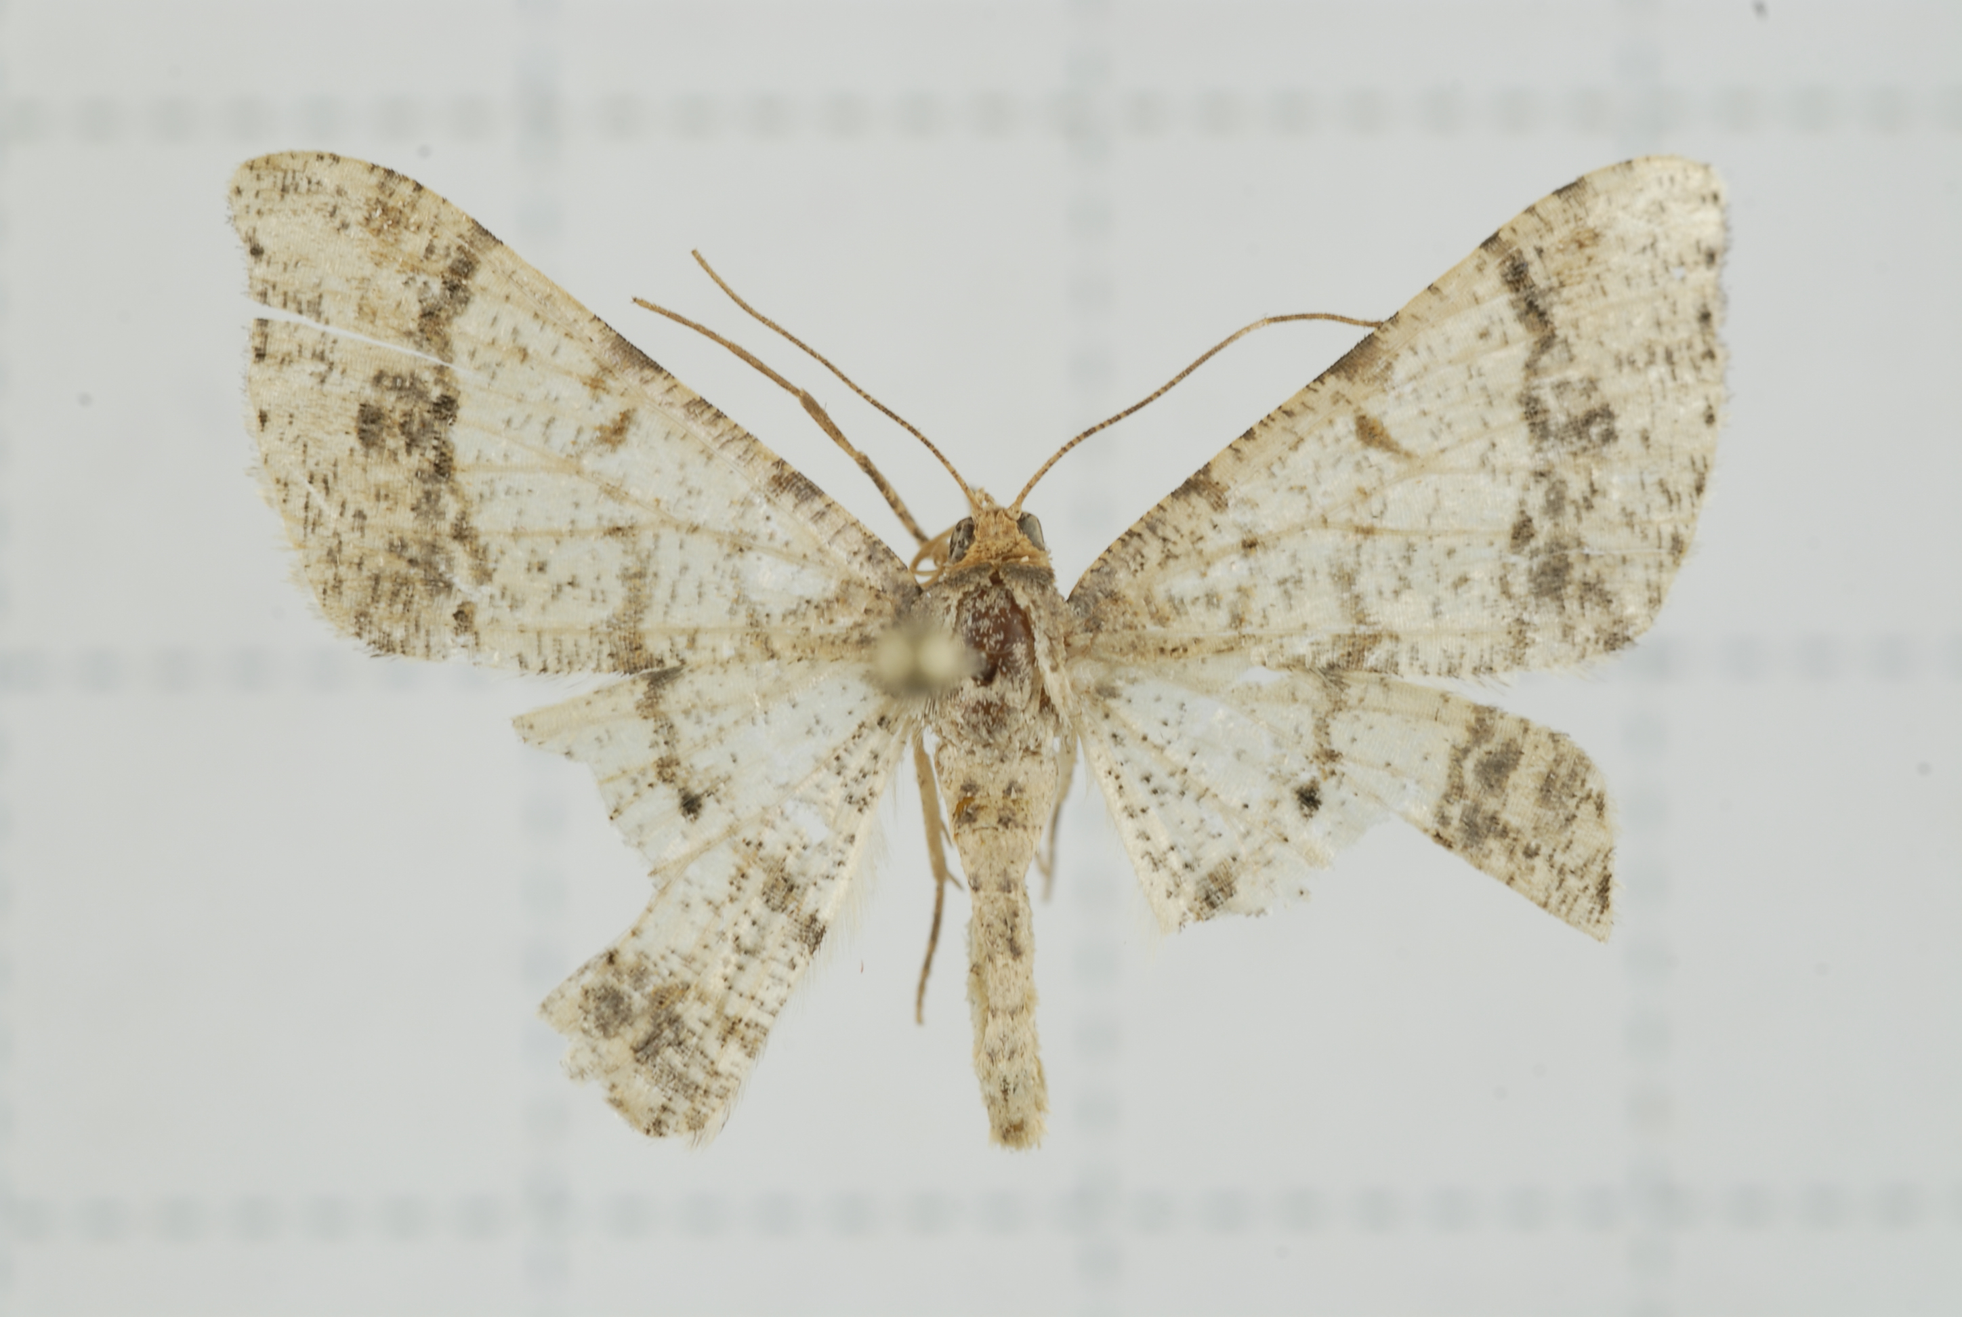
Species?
Calletaera basipuncta
